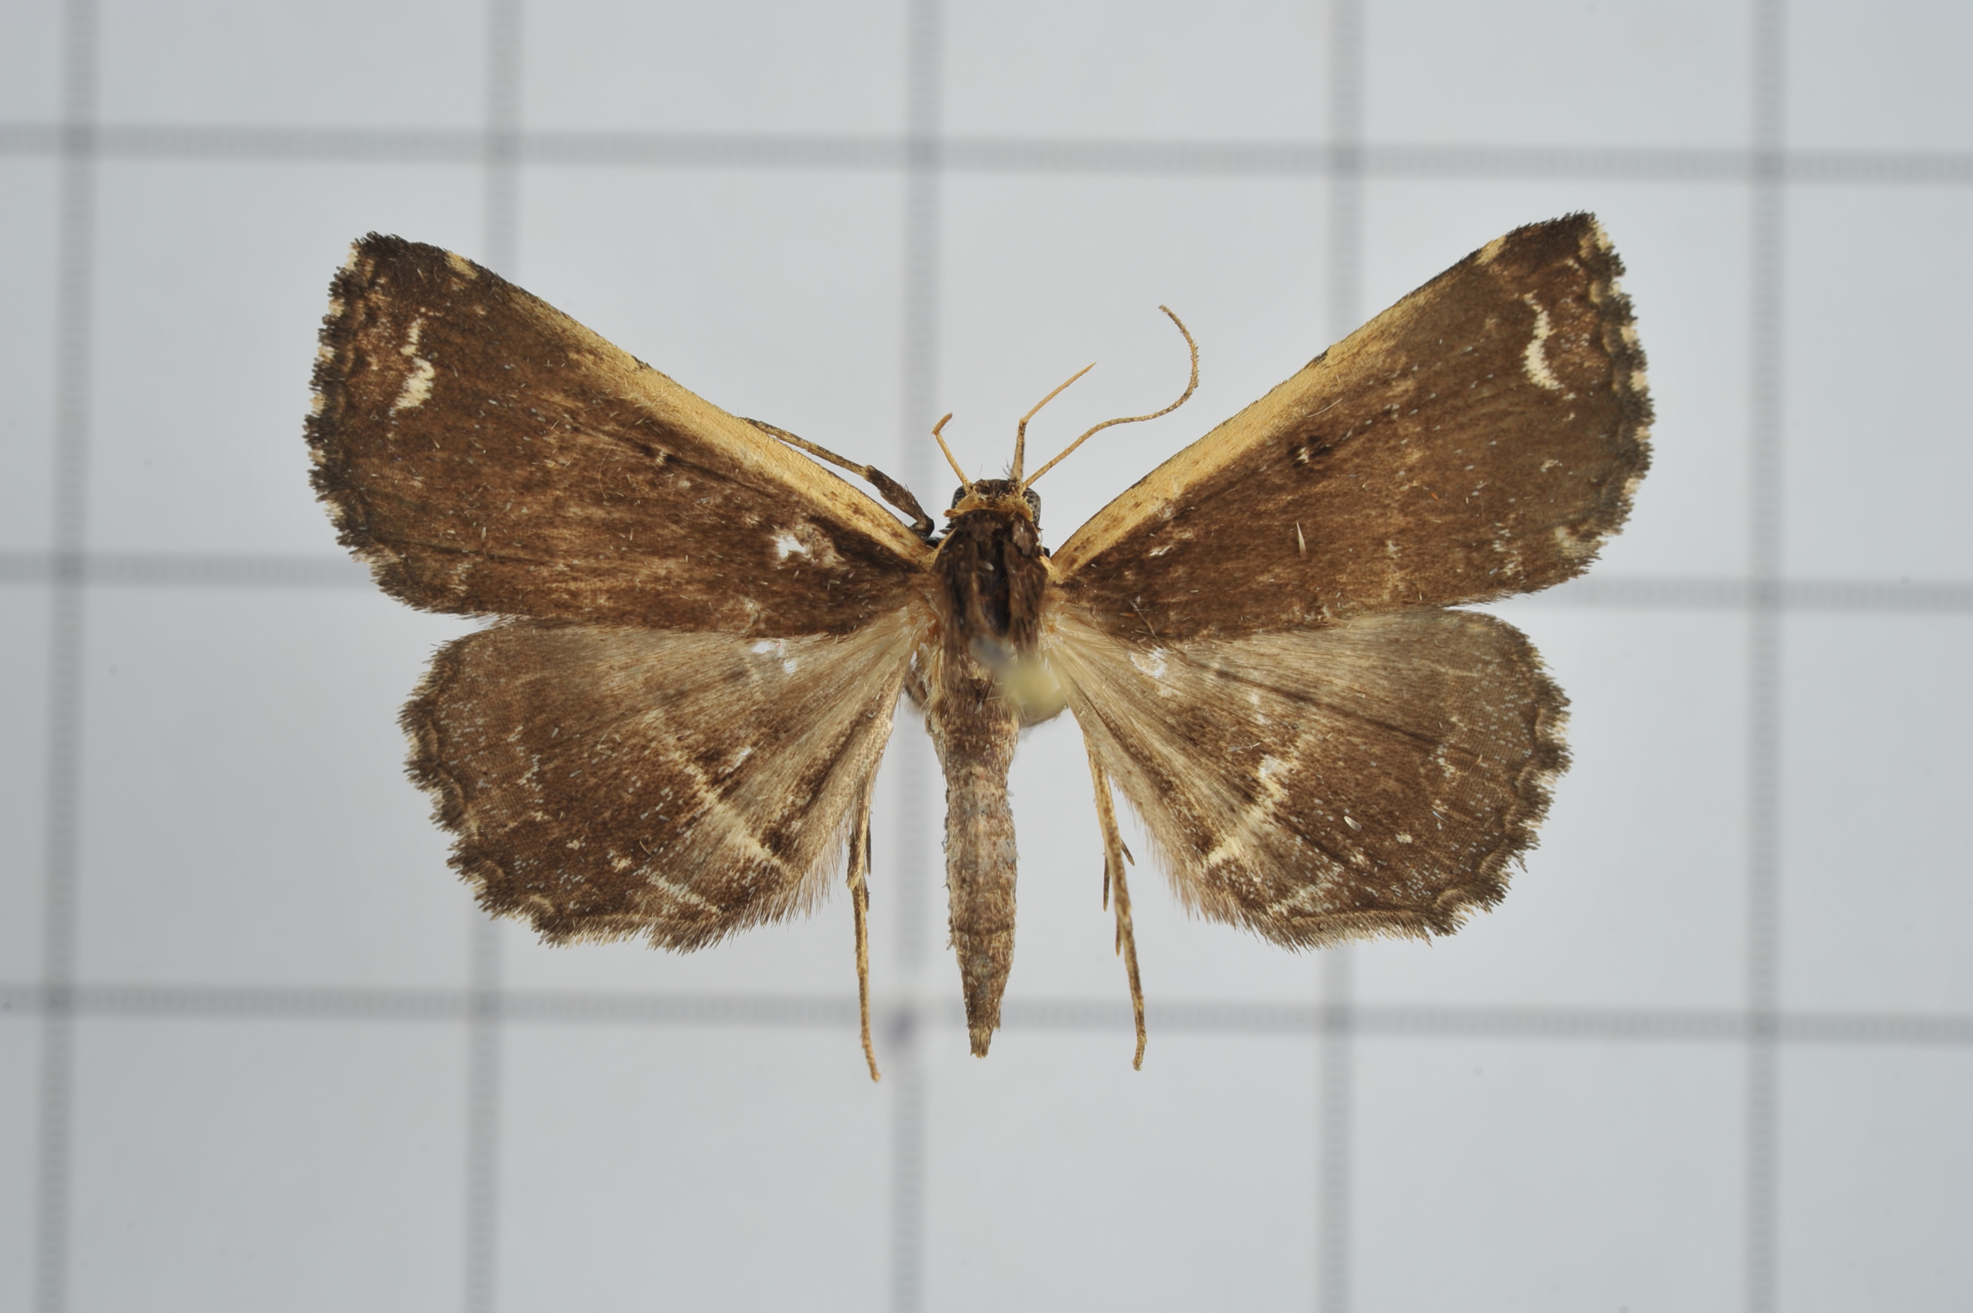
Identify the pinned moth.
Adrapsa ablualis
